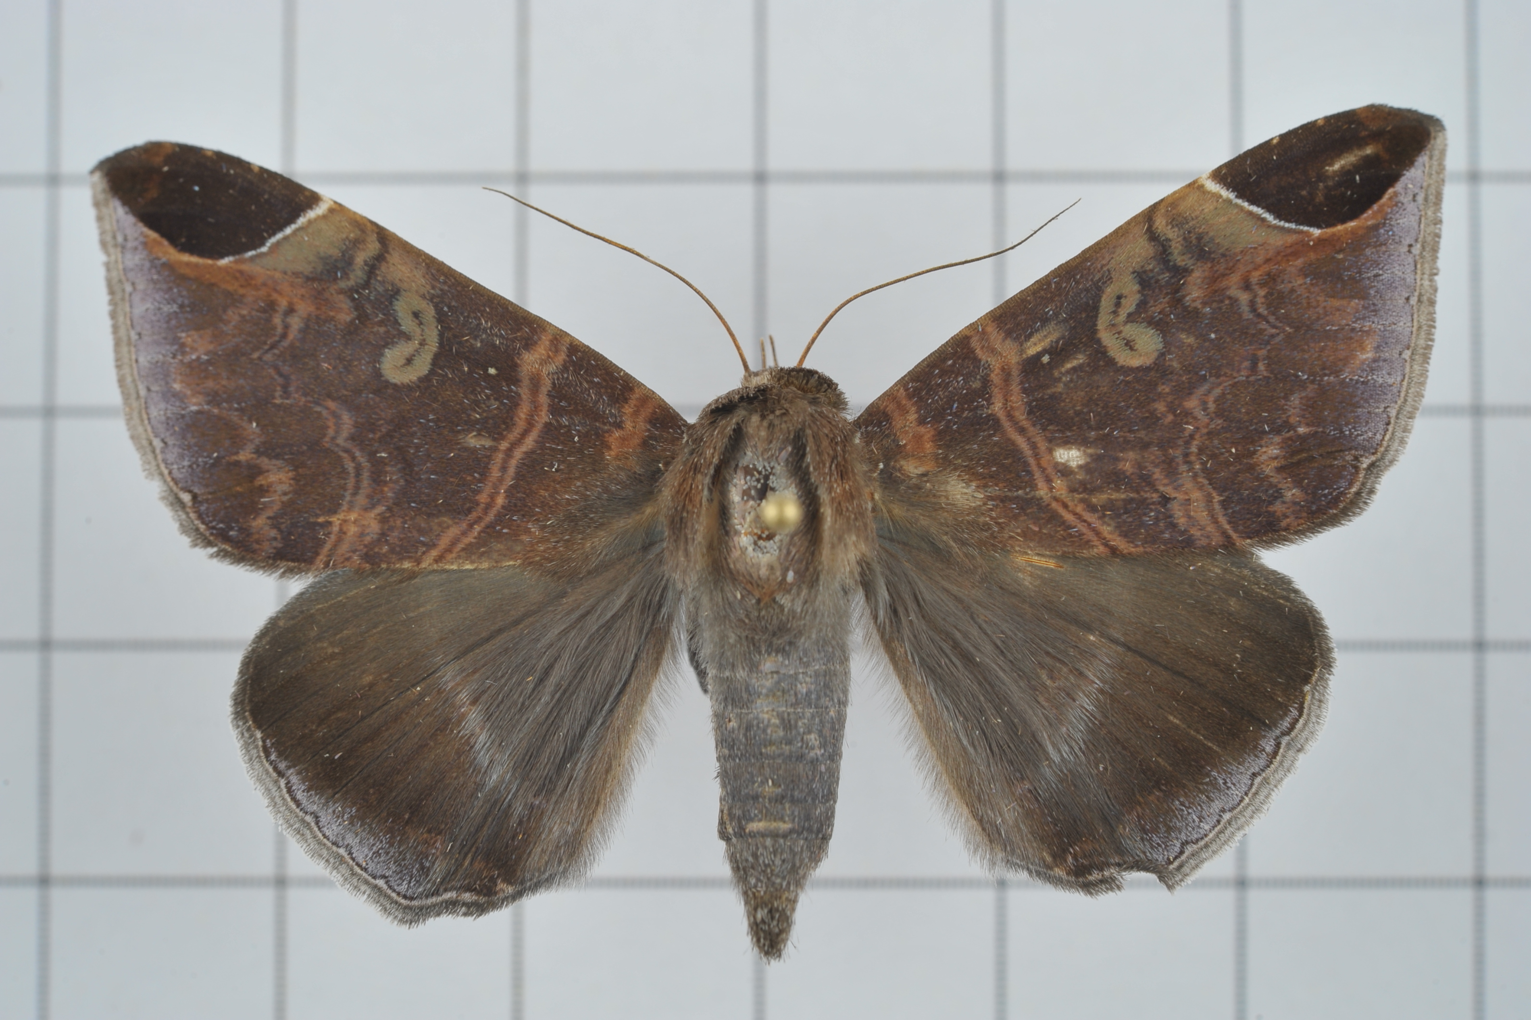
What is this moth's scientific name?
Pindara illibata
